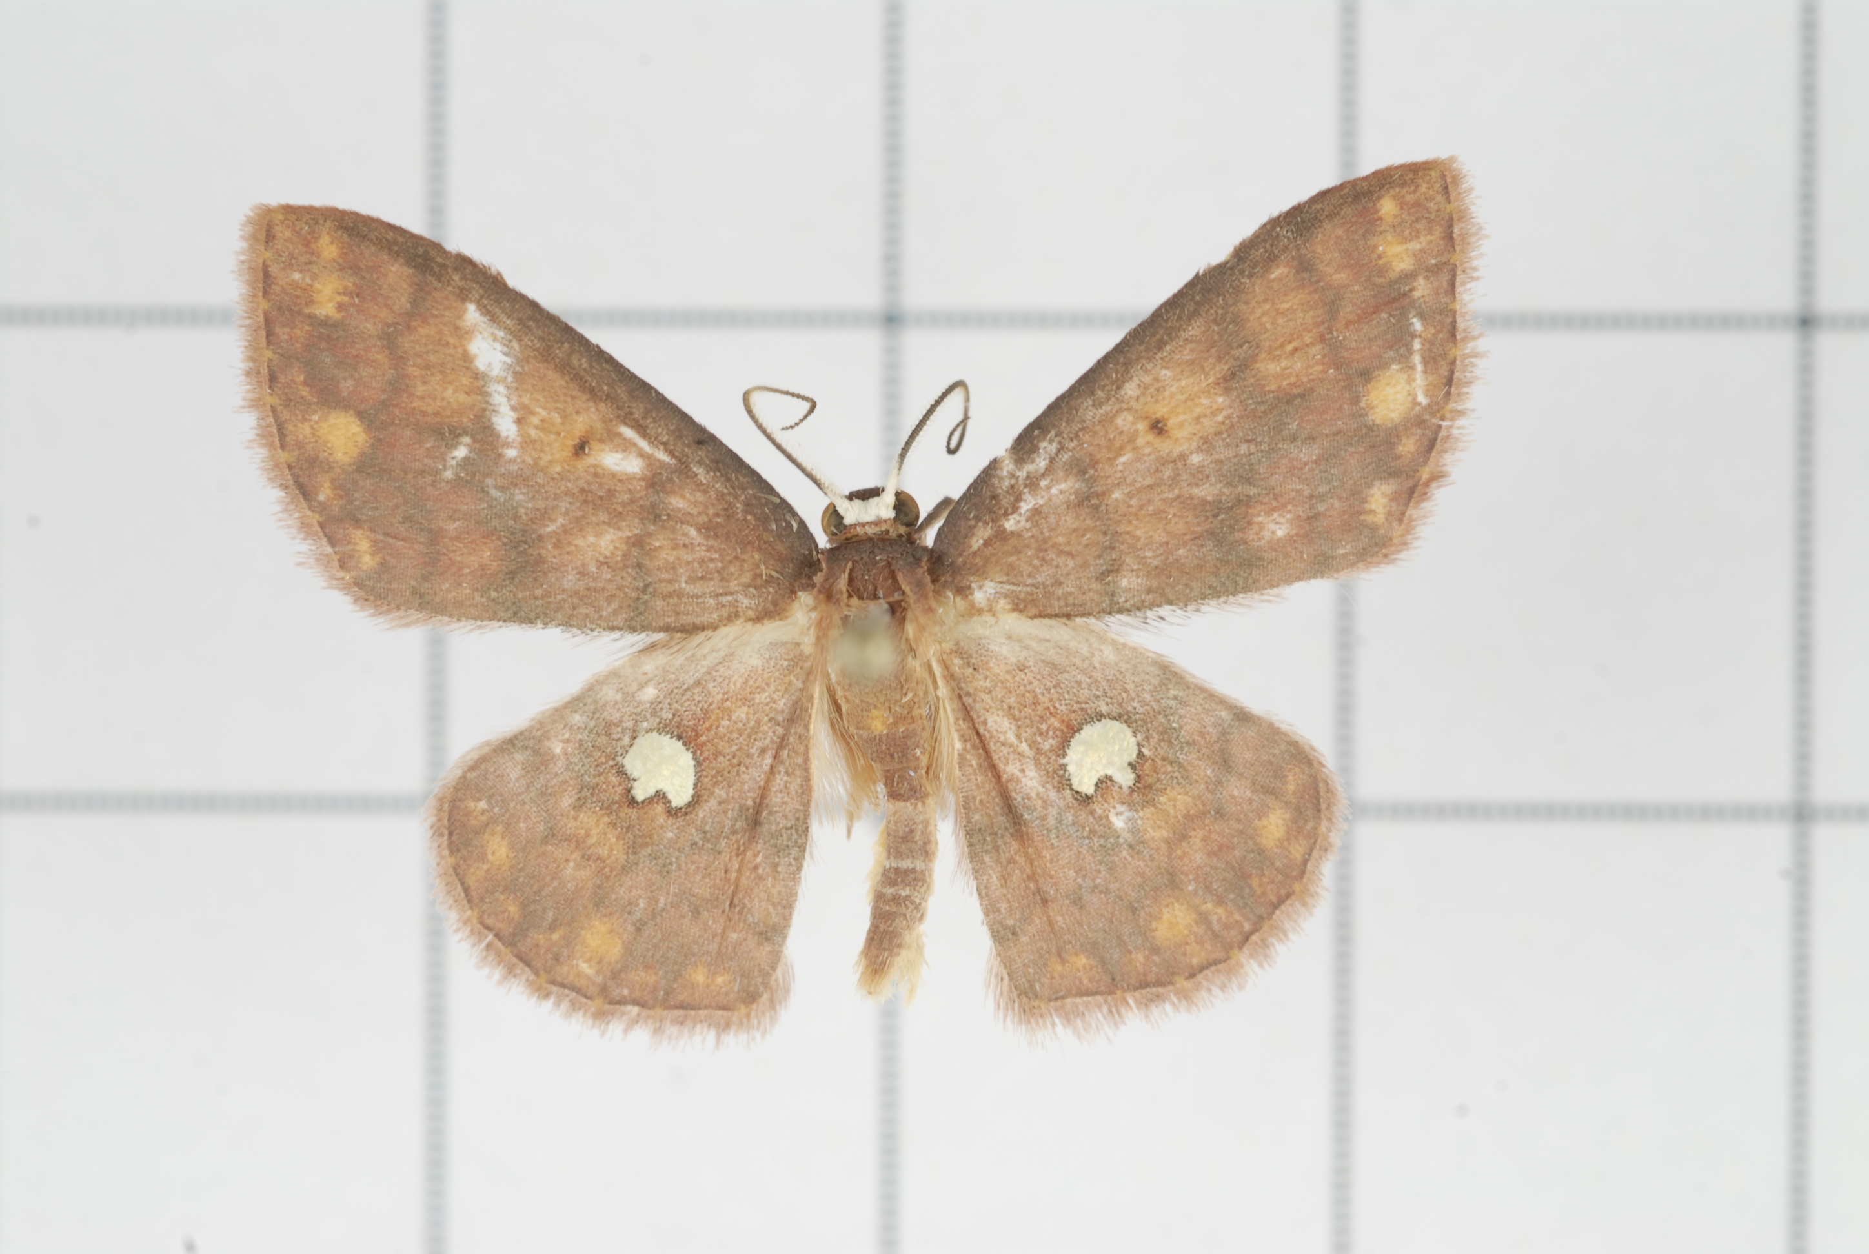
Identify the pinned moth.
Discoglypha locupletata
